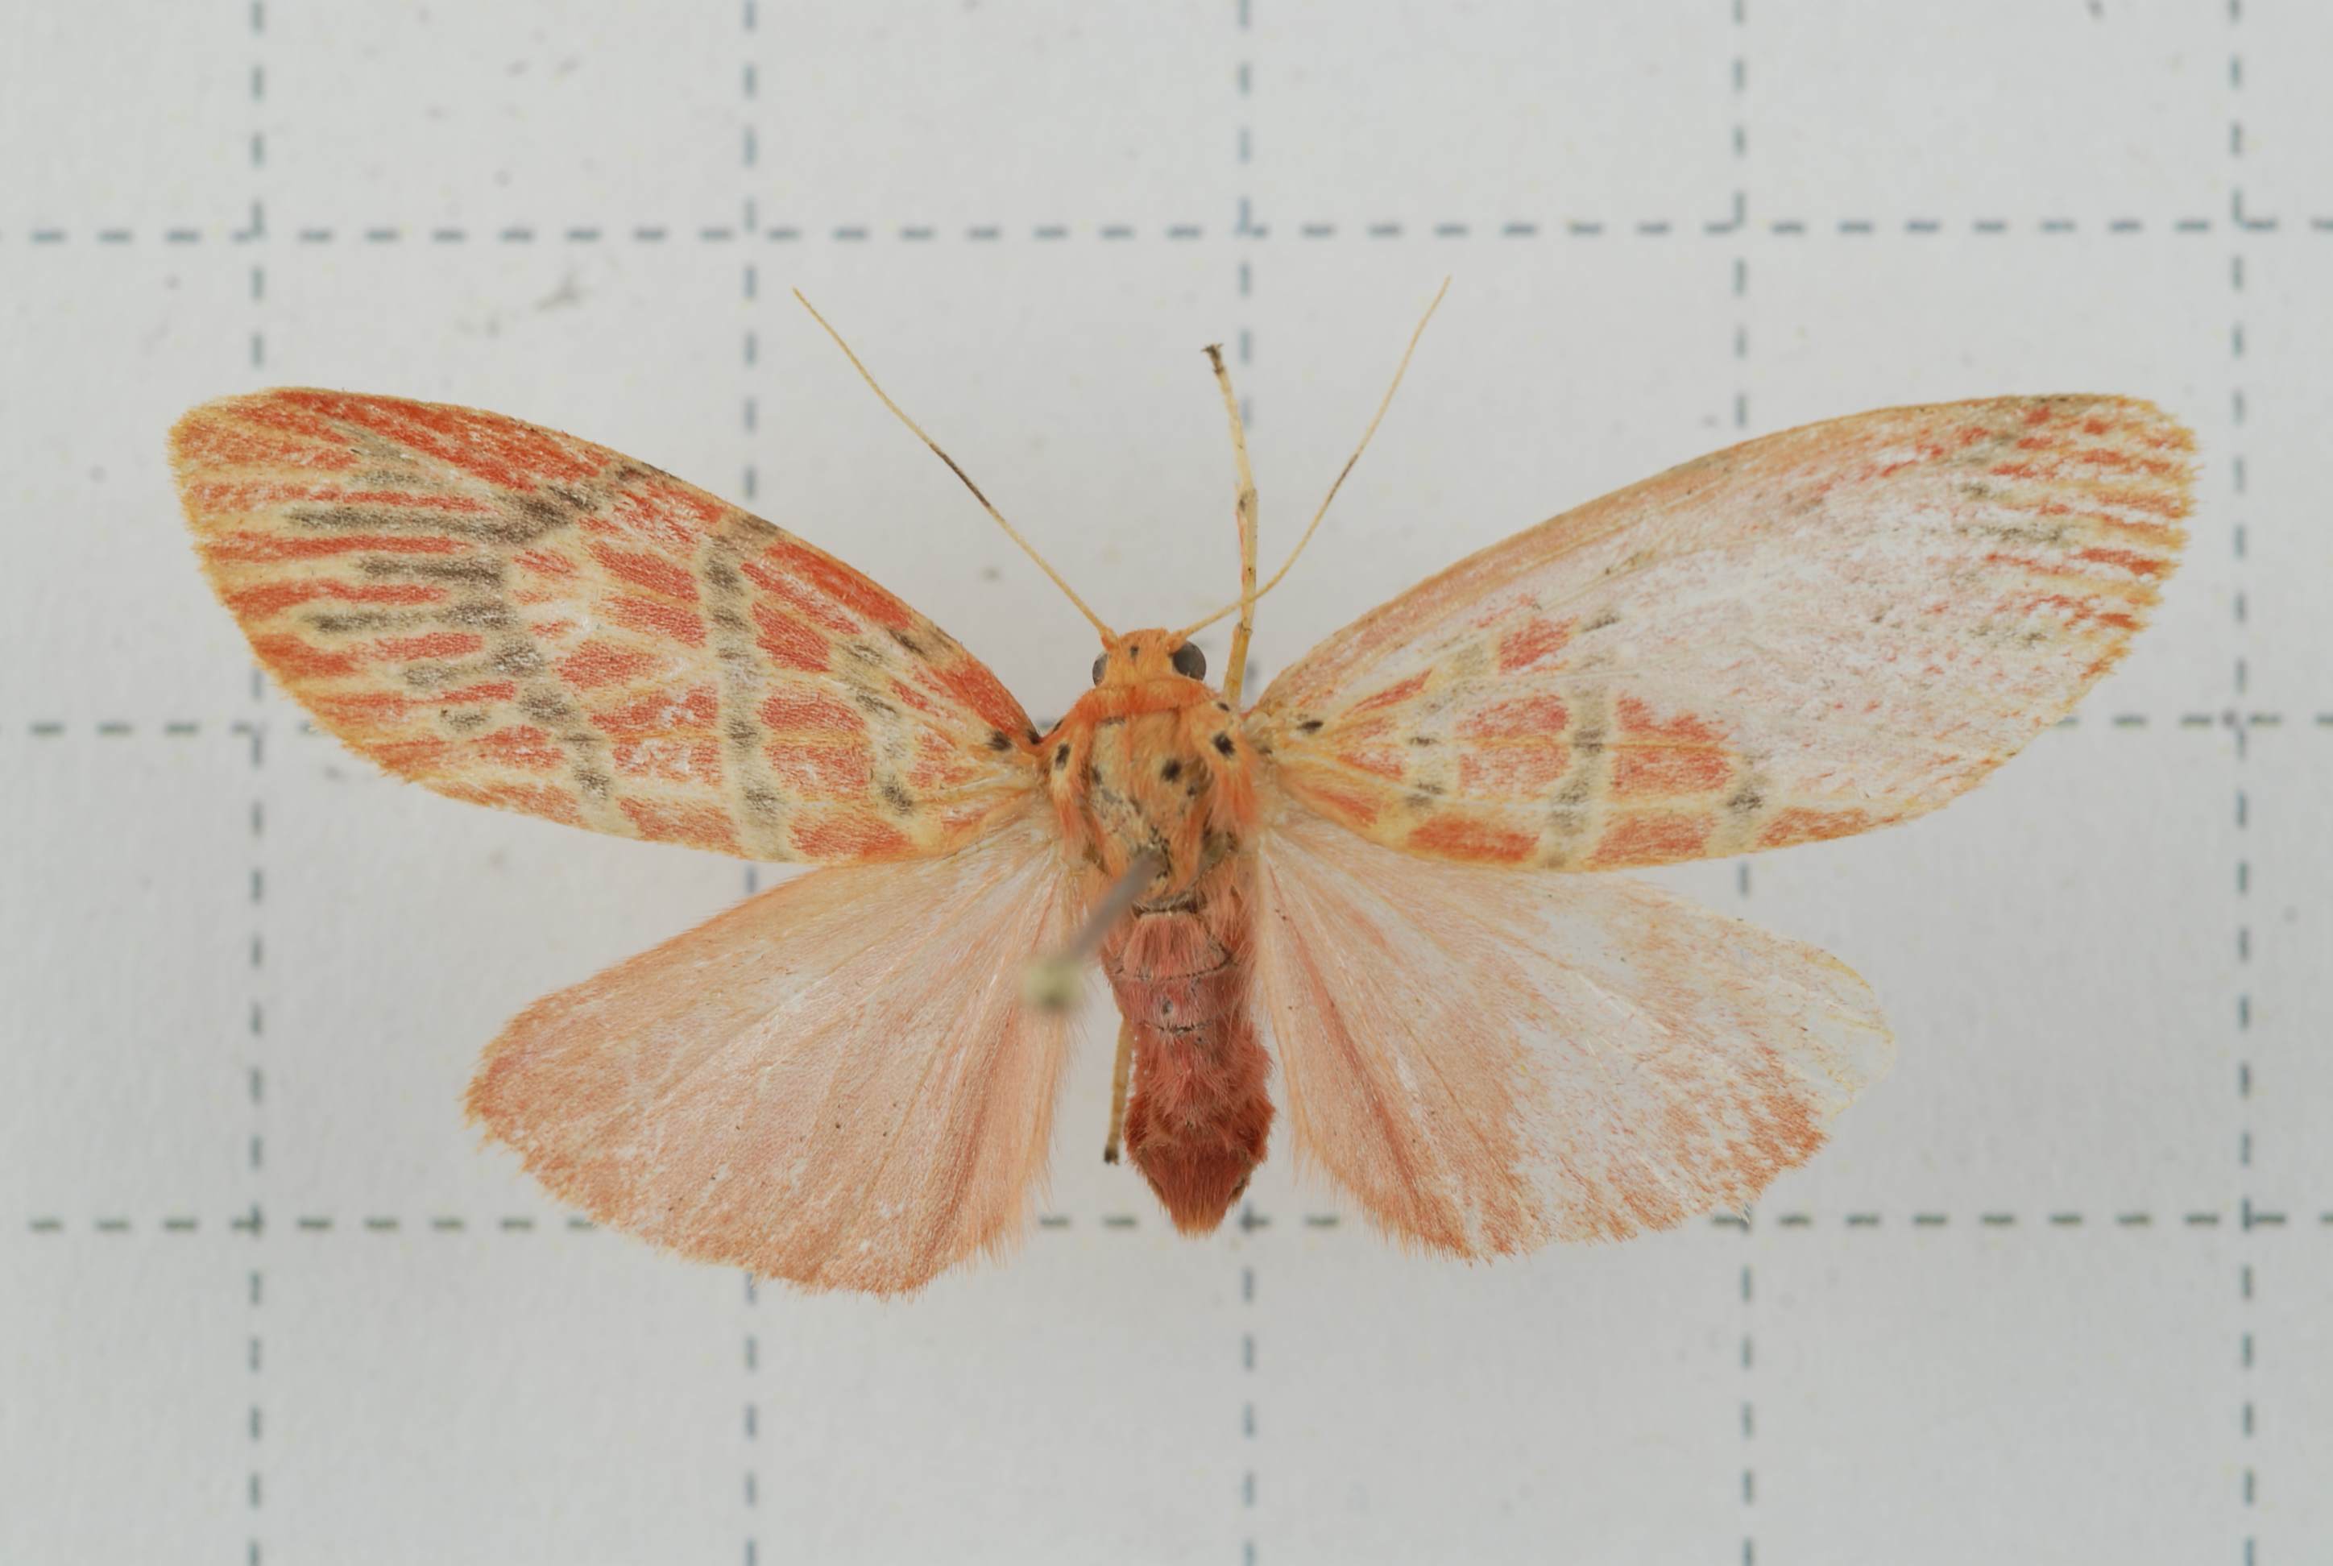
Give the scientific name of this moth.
Barsine sauteri
